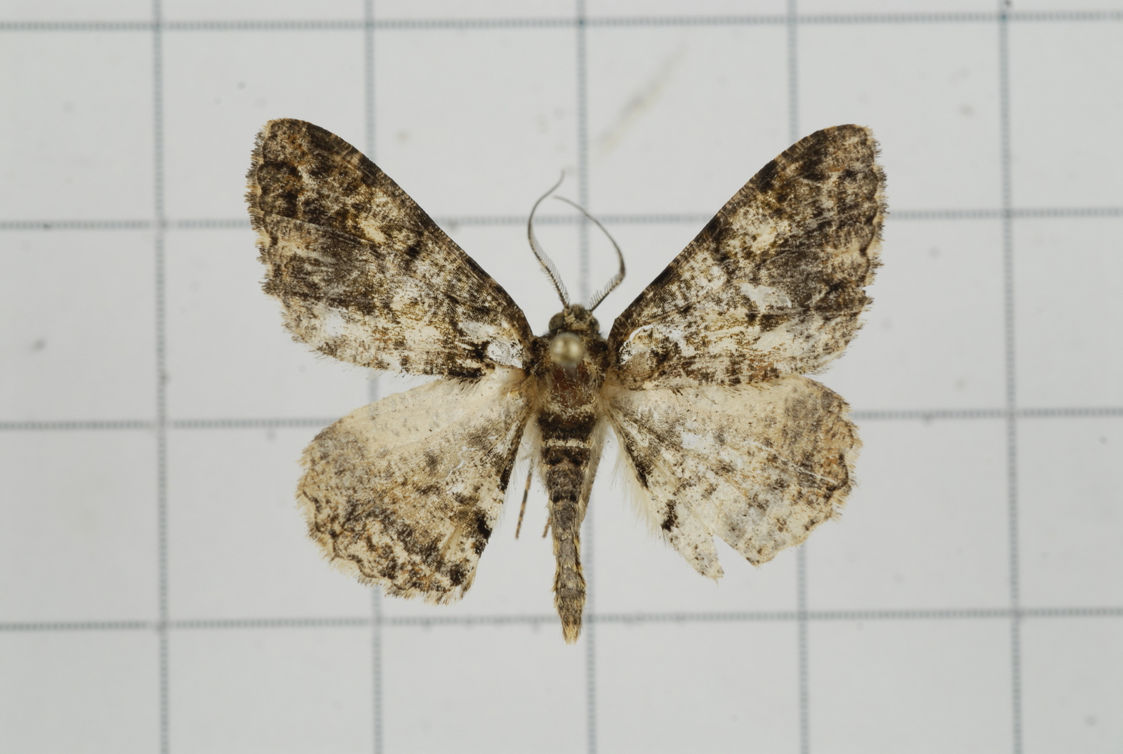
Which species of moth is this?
Alcis taiwanovariegata
